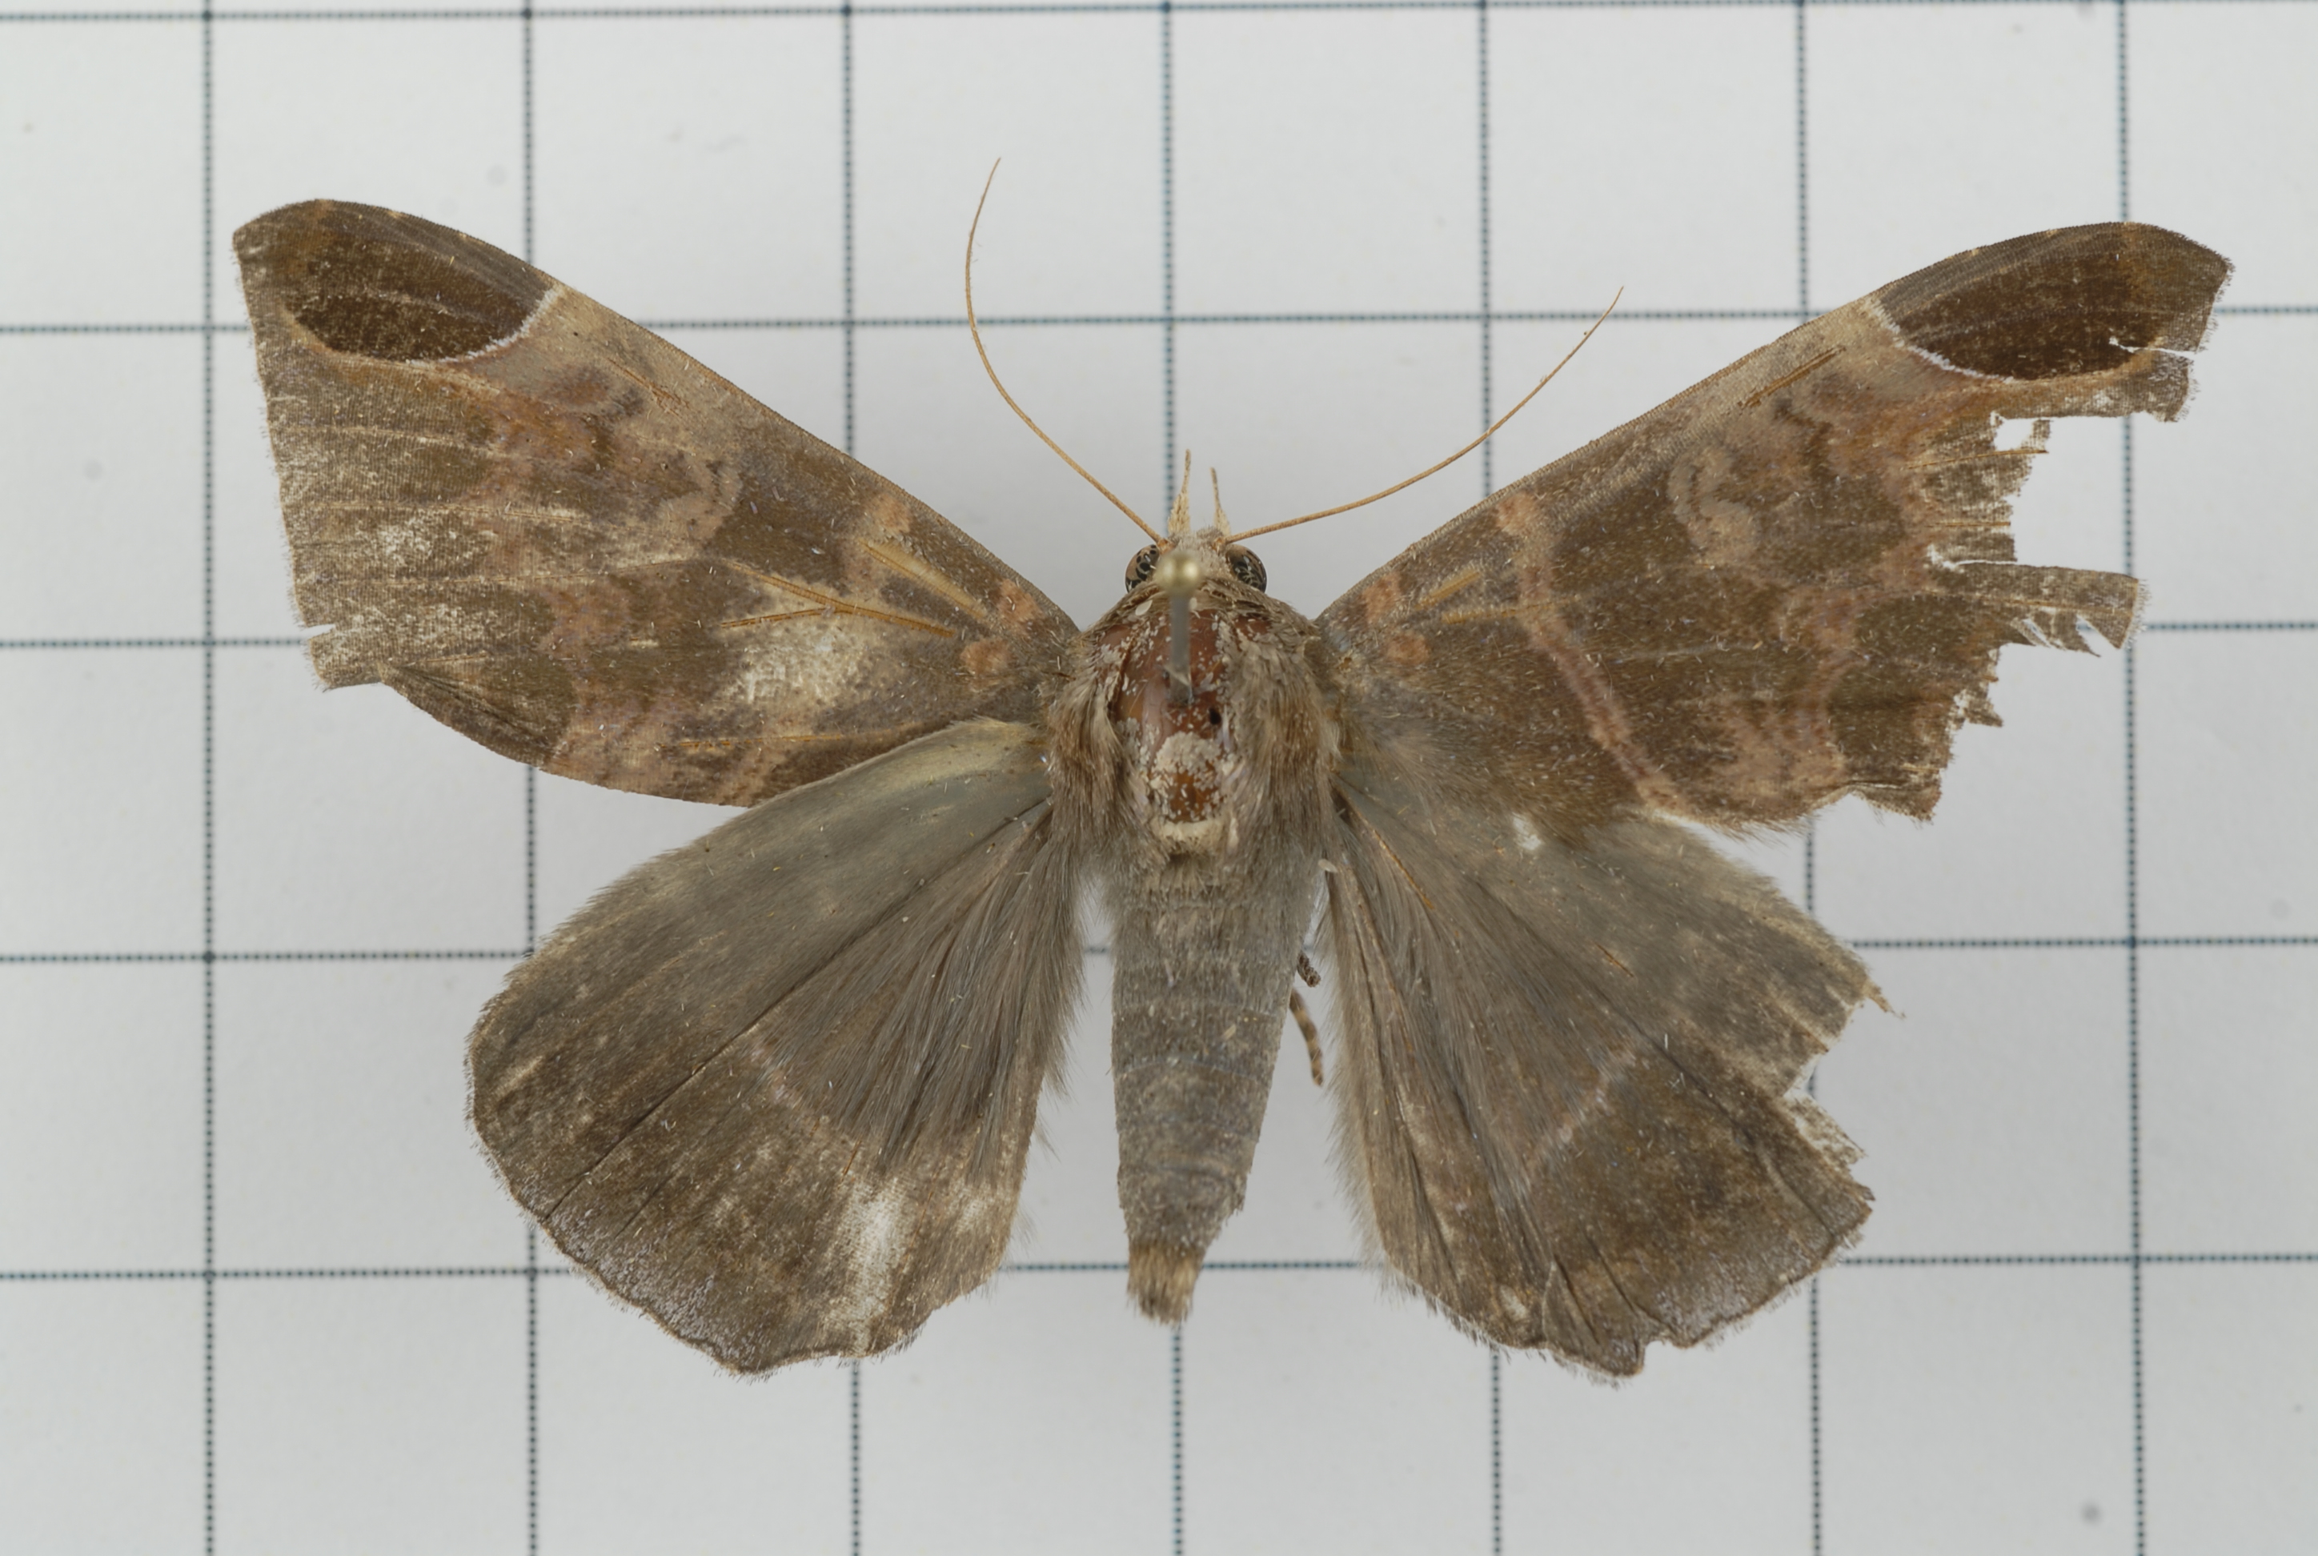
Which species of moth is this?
Pindara illibata
